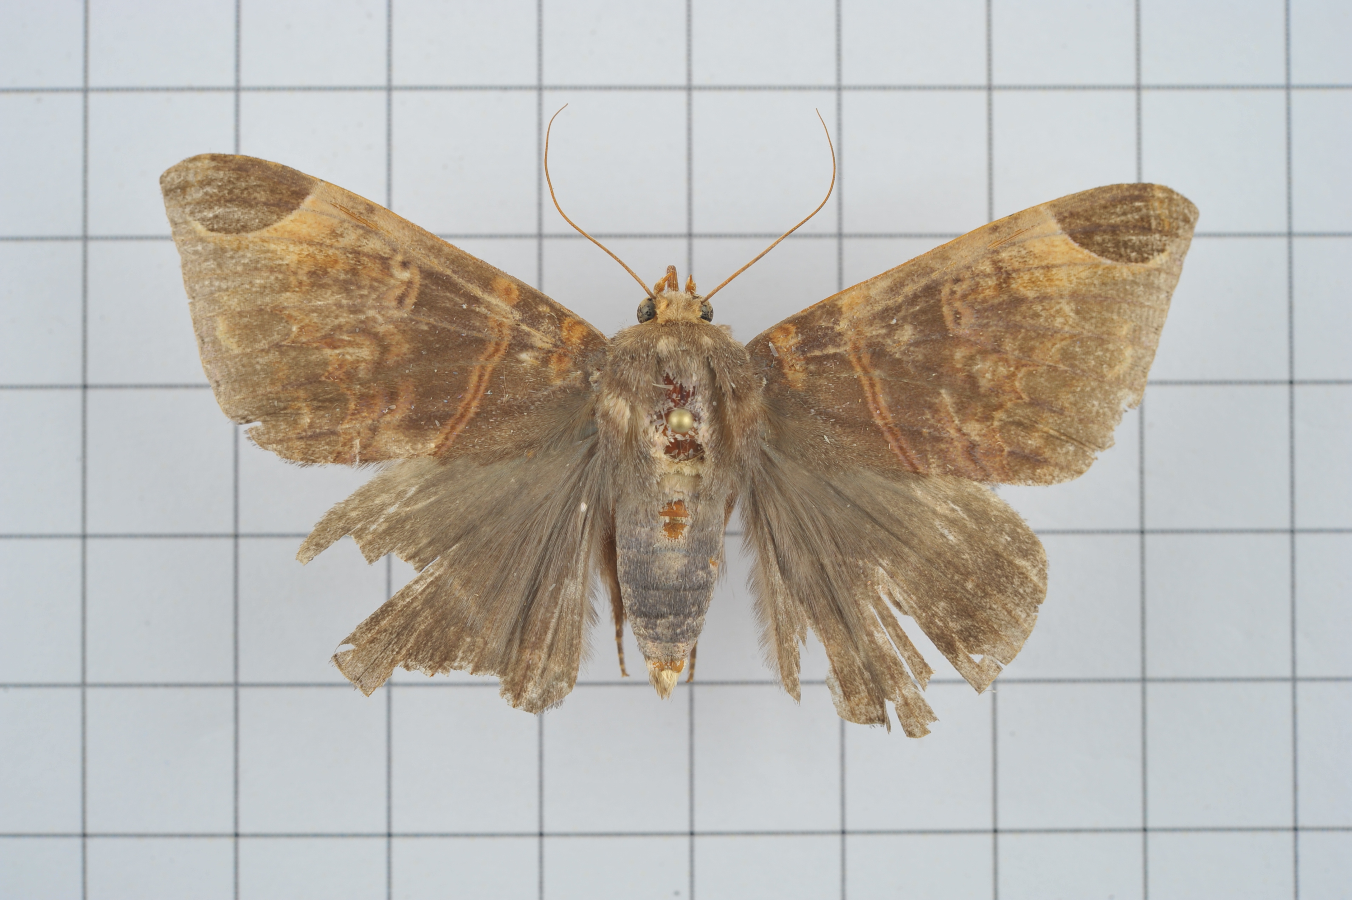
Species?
Pindara illibata
